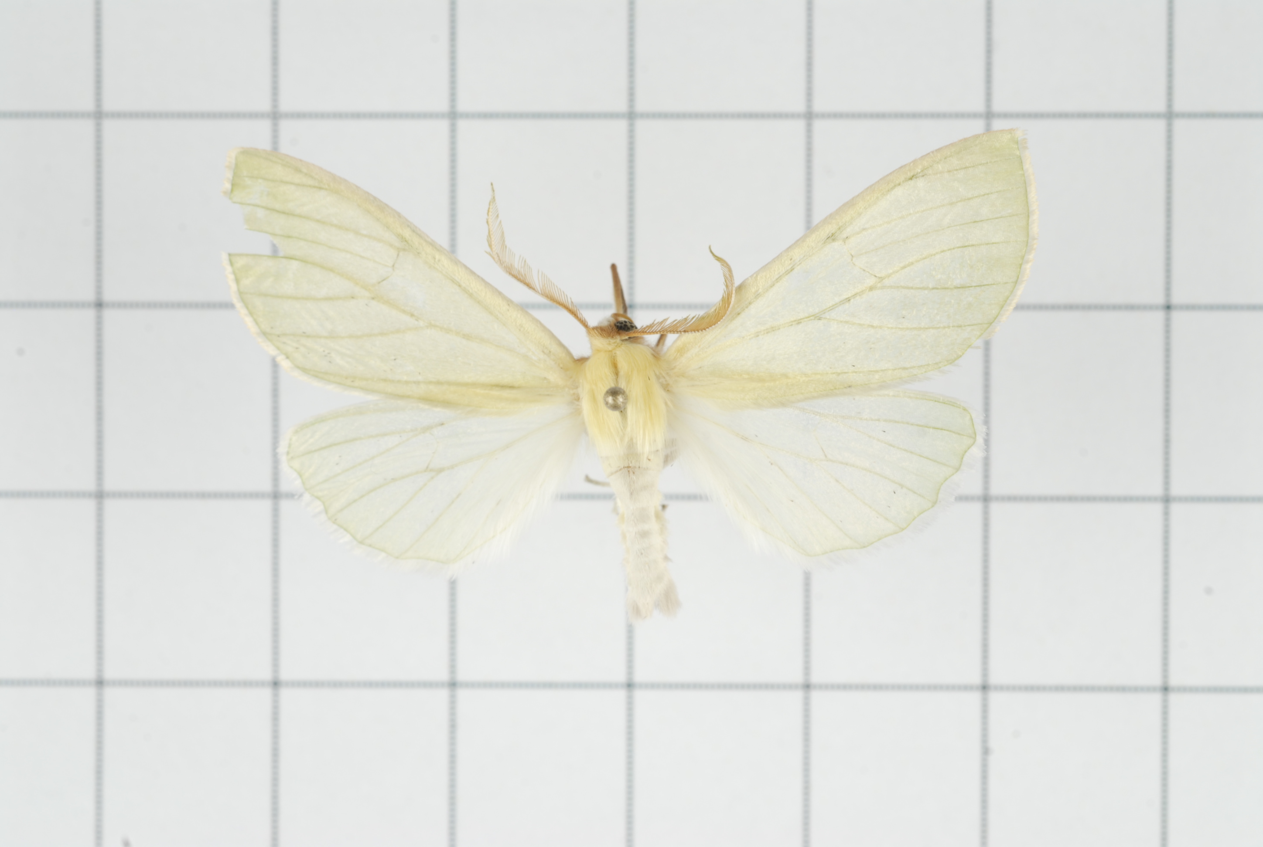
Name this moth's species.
Doratoptera lutea
